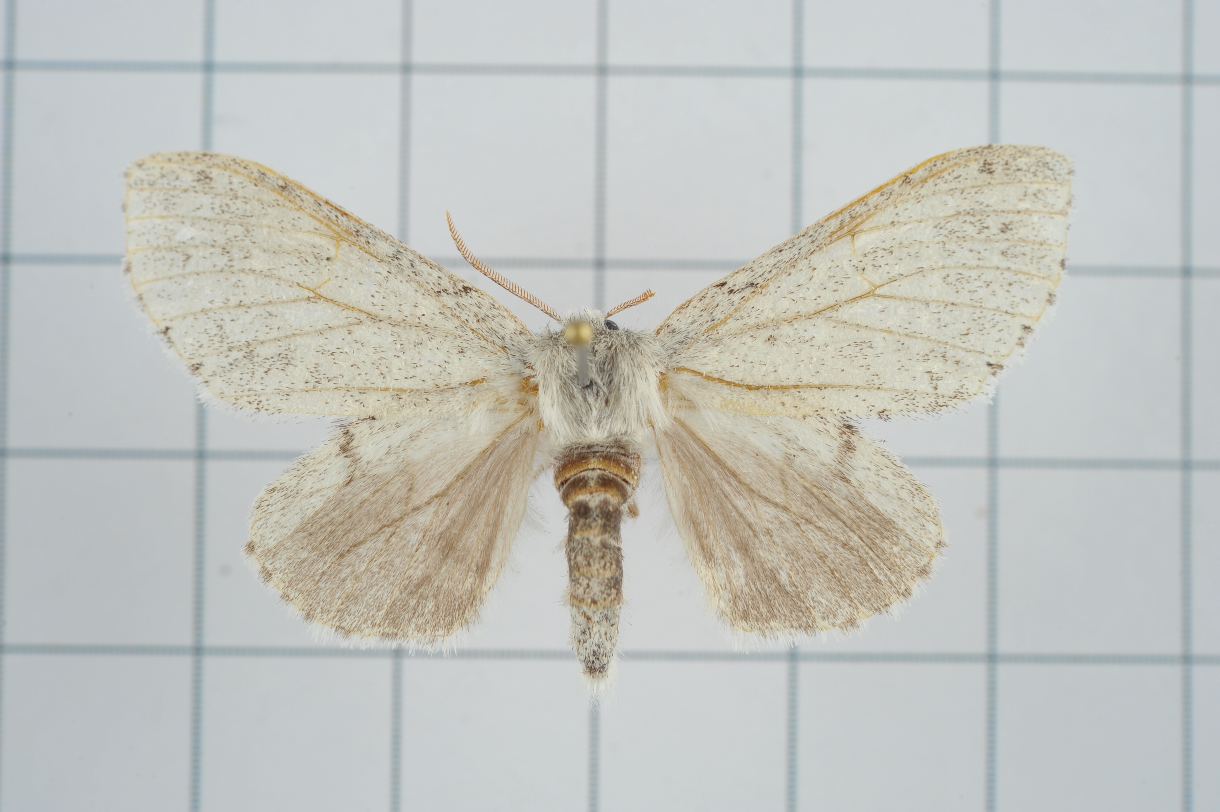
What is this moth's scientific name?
Cnethodonta grisescens baibarana
